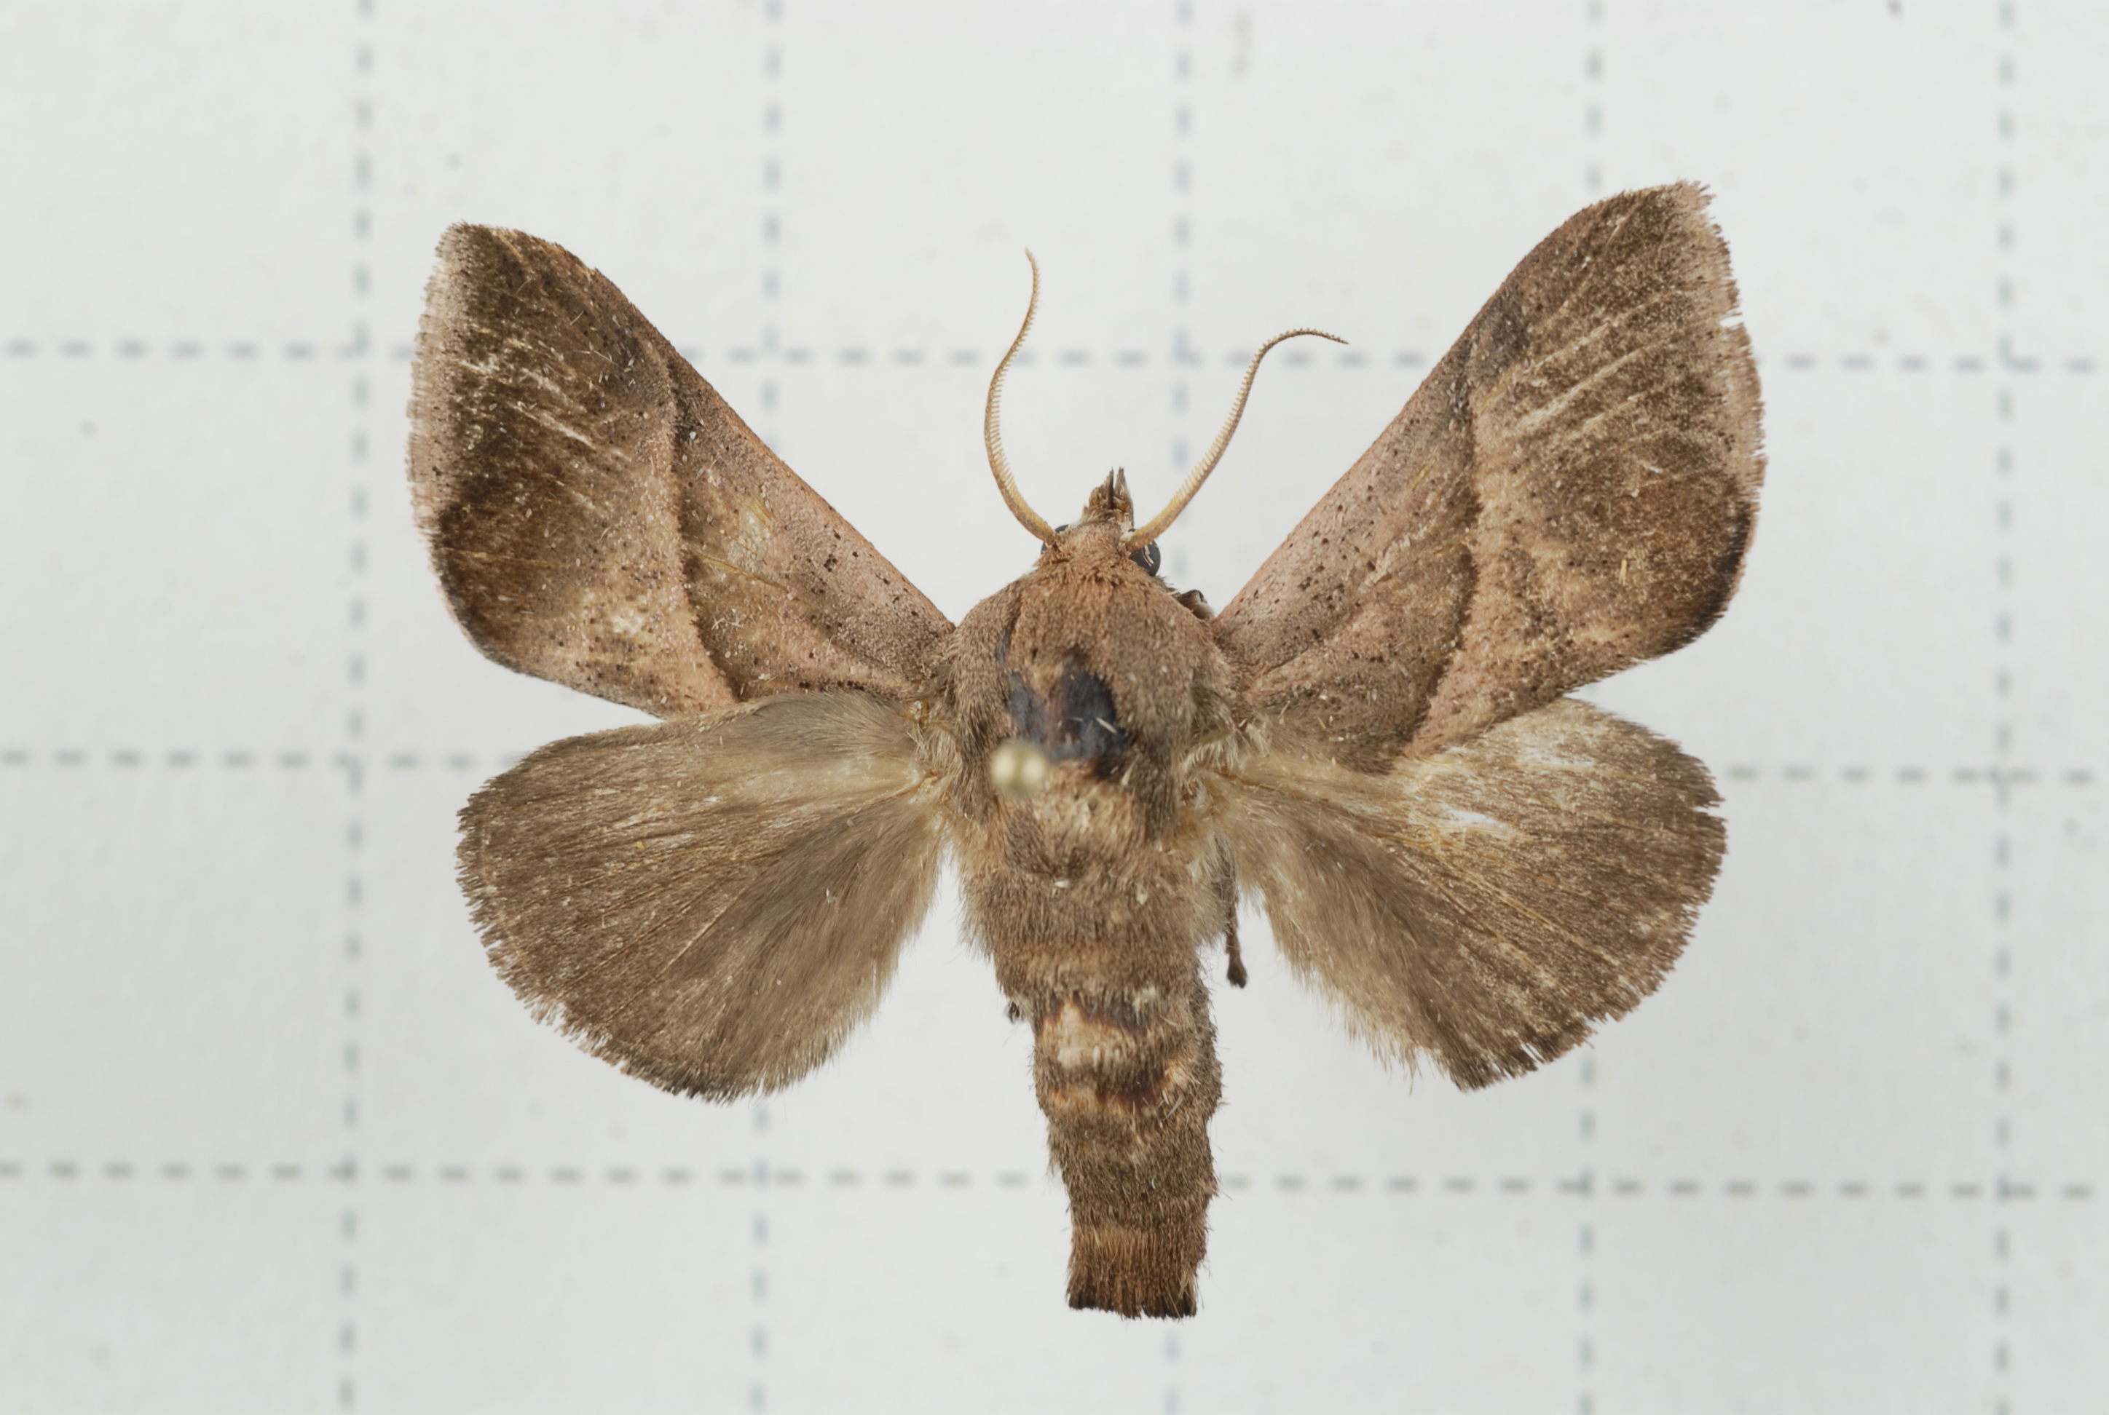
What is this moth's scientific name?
Setora postornata
